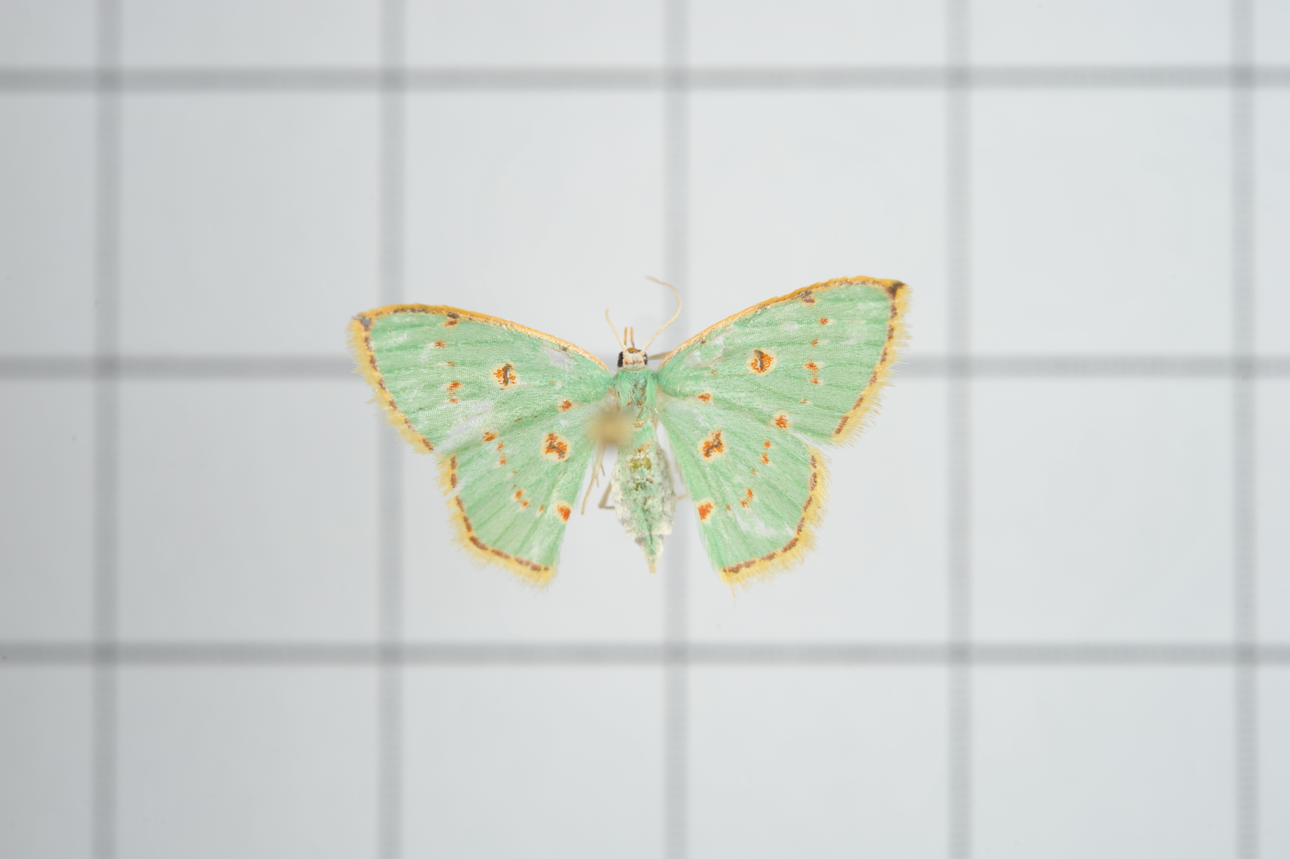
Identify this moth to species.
Comostola laesaria
